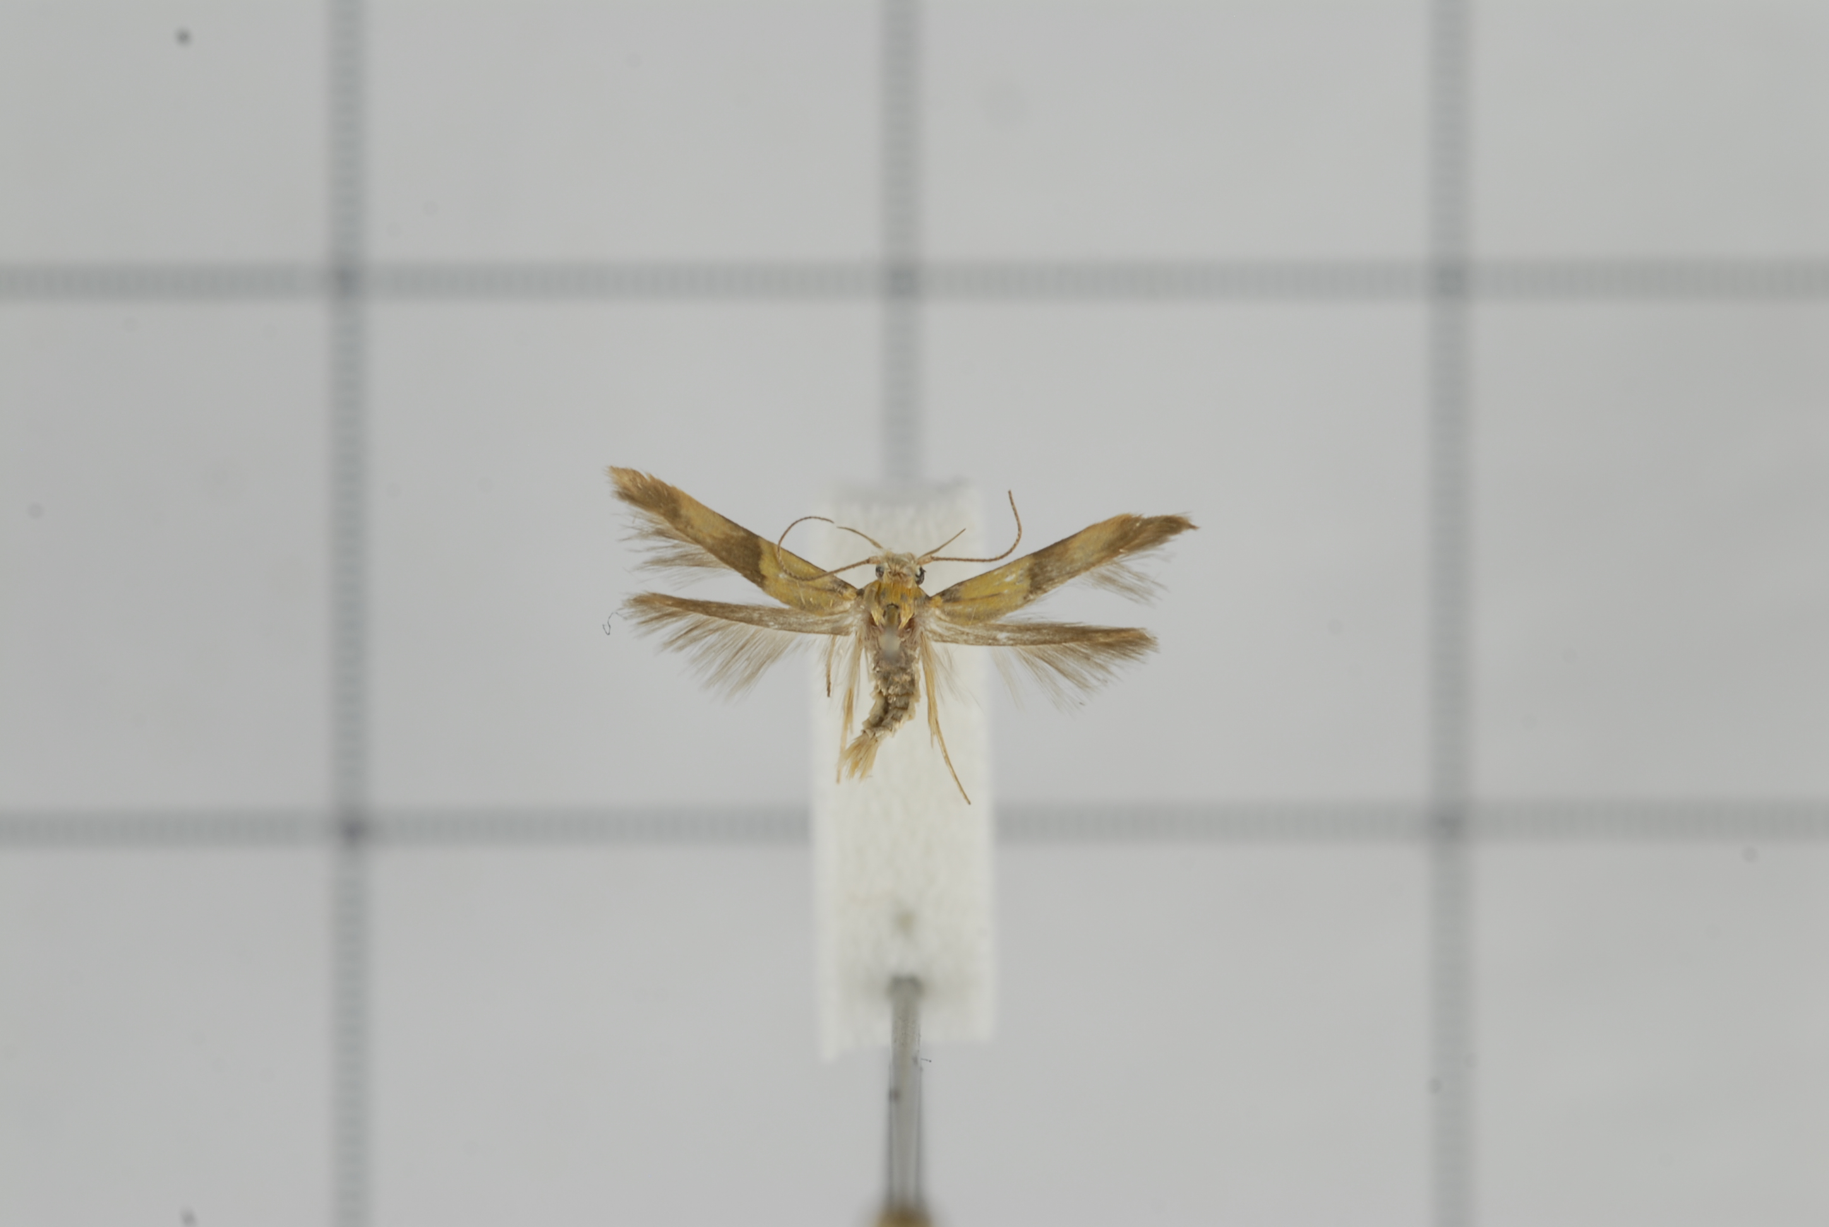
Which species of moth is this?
Stathmopoda auriferella
